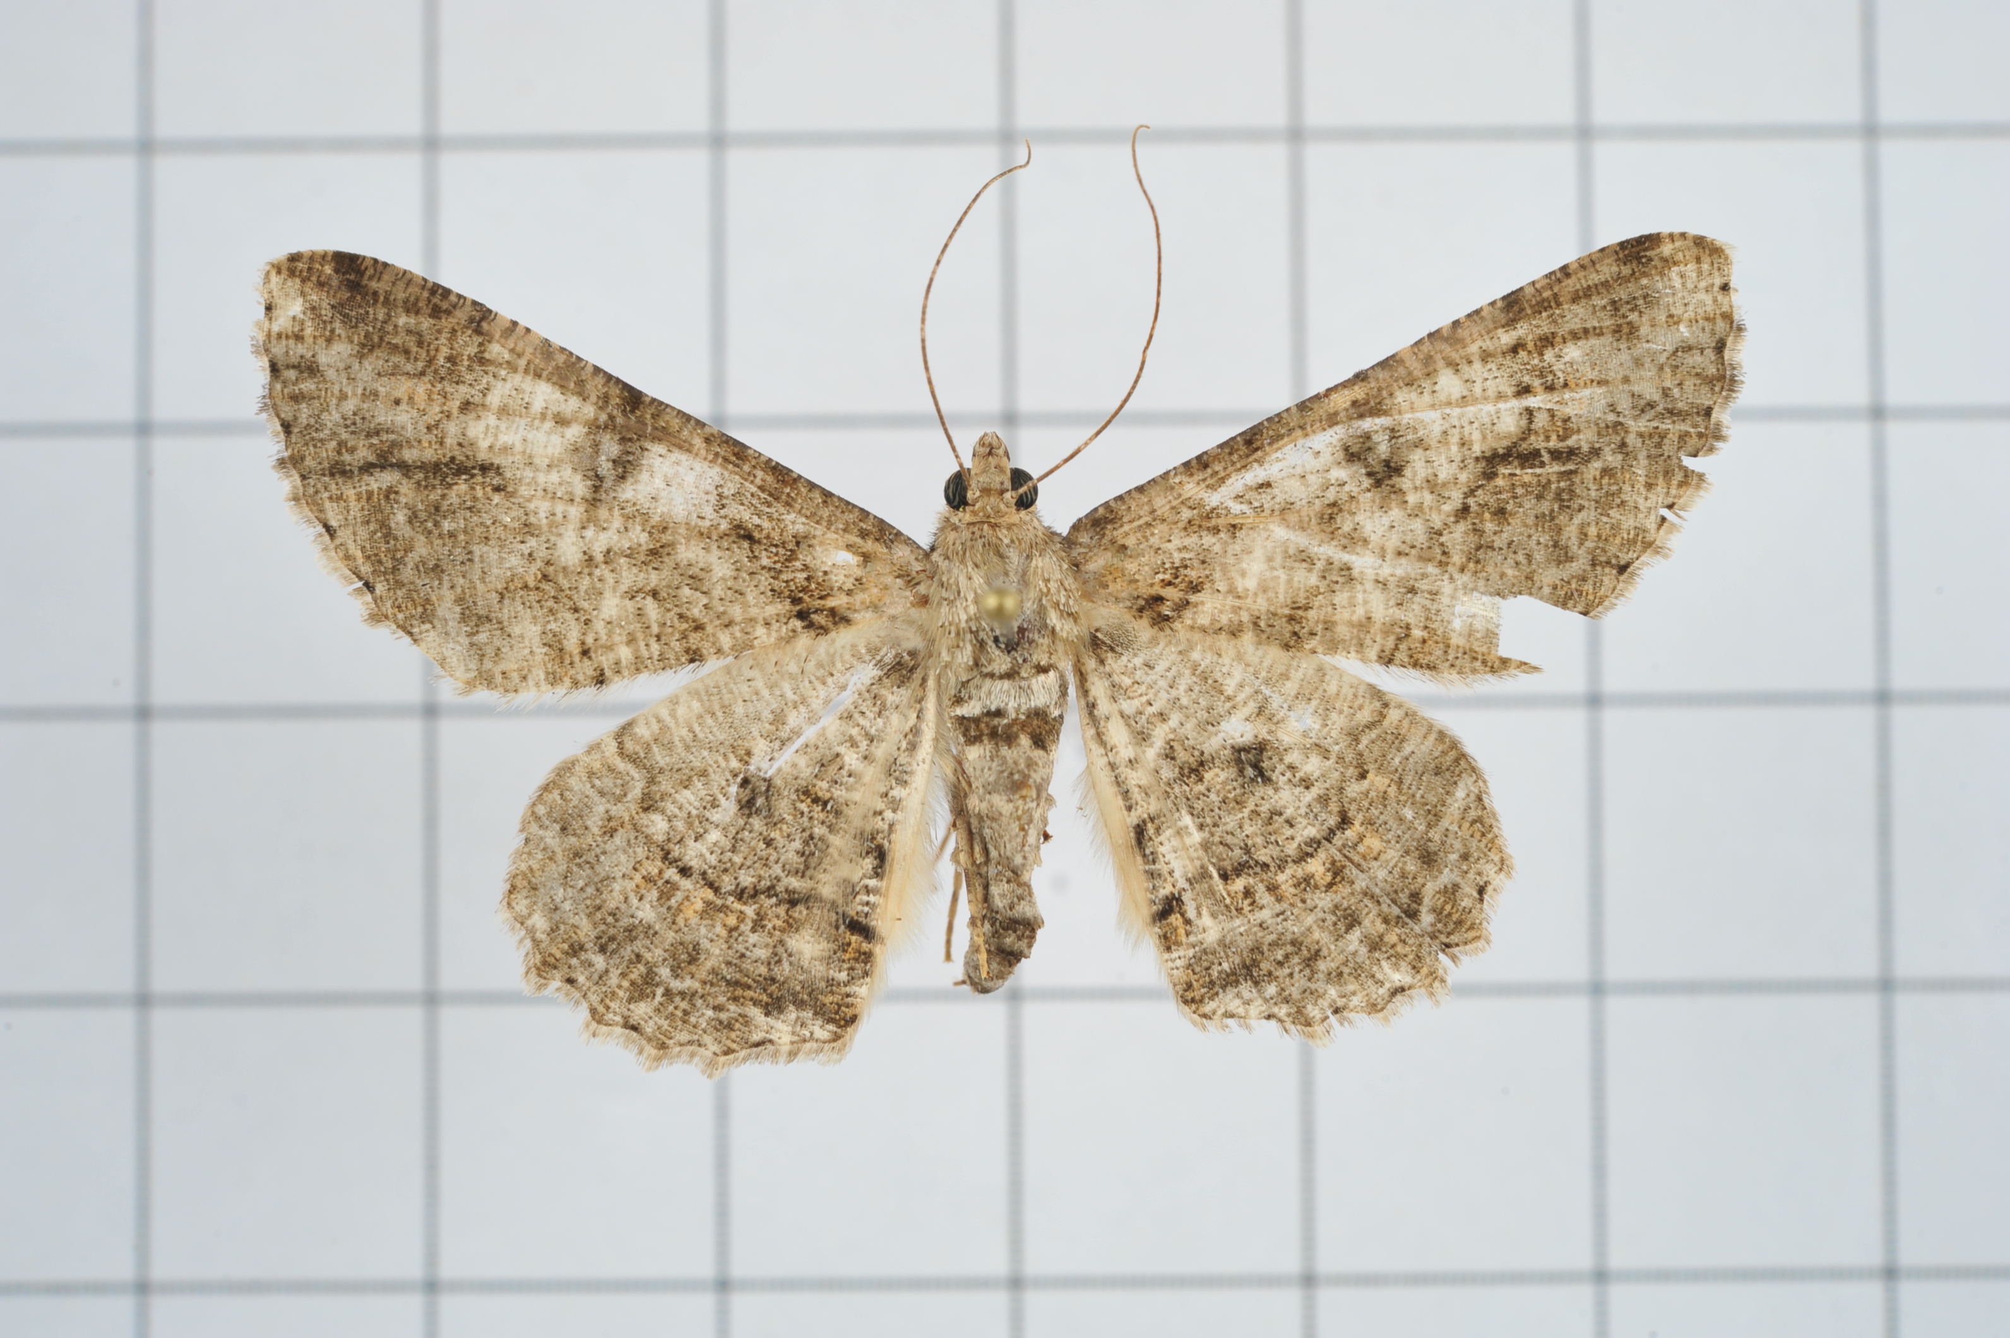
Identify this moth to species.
Cleora fraterna
